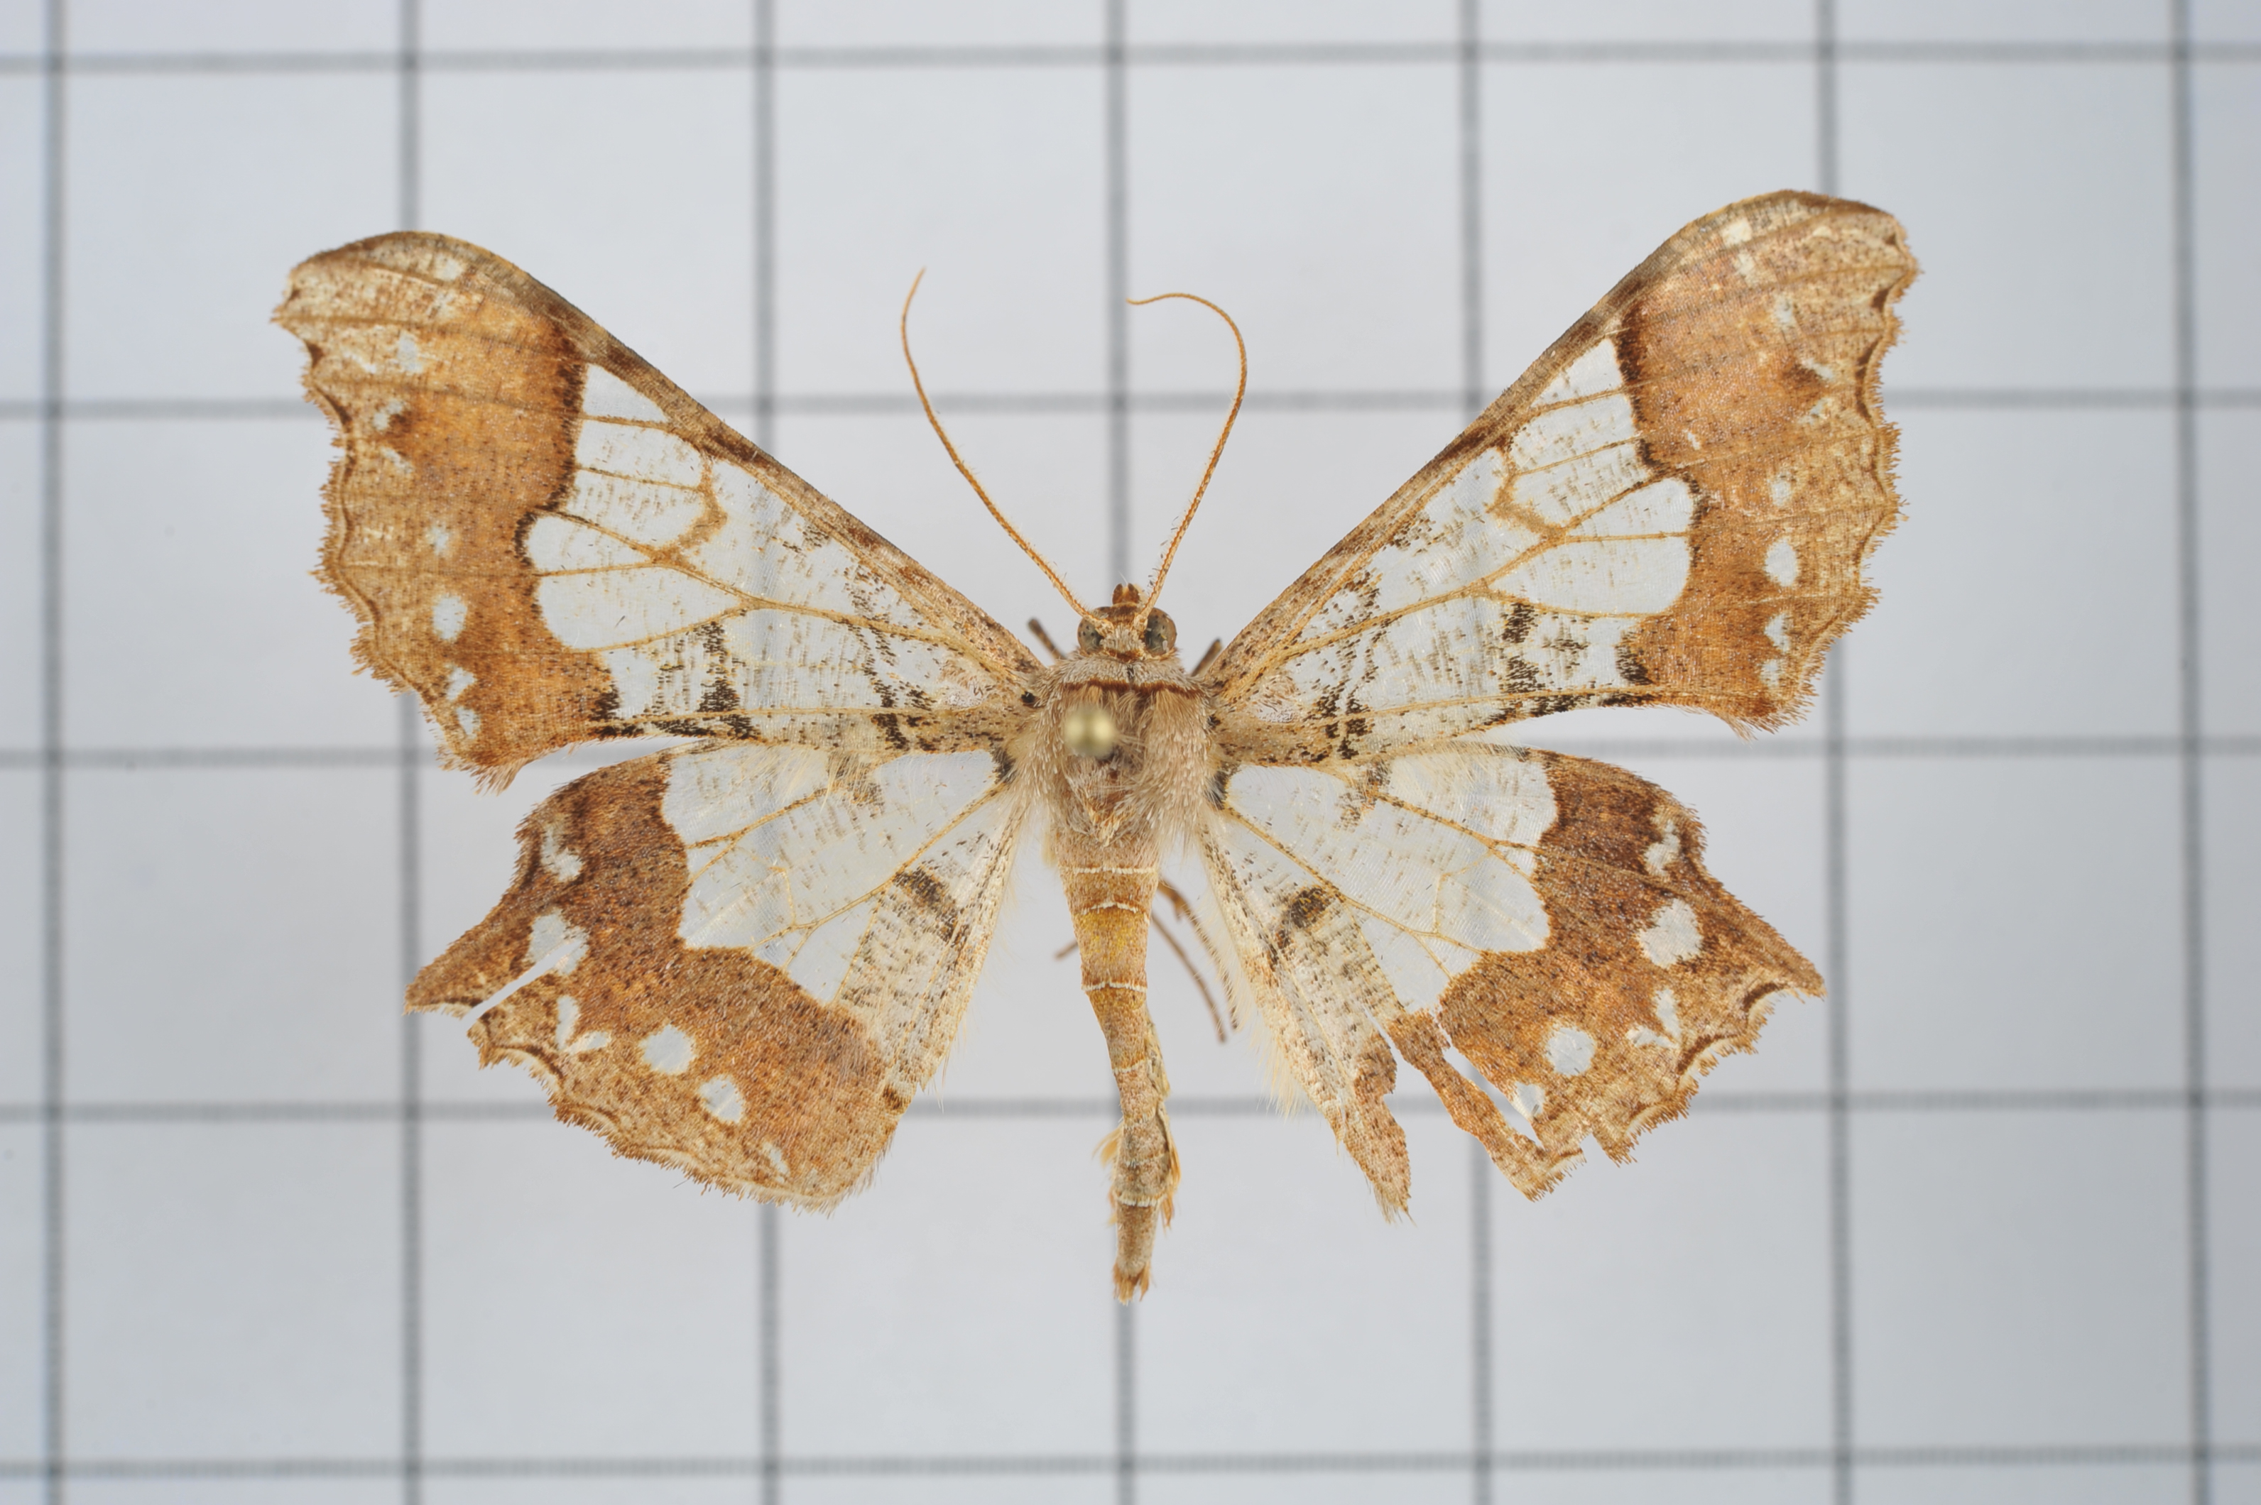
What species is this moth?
Krananda semihyalina
